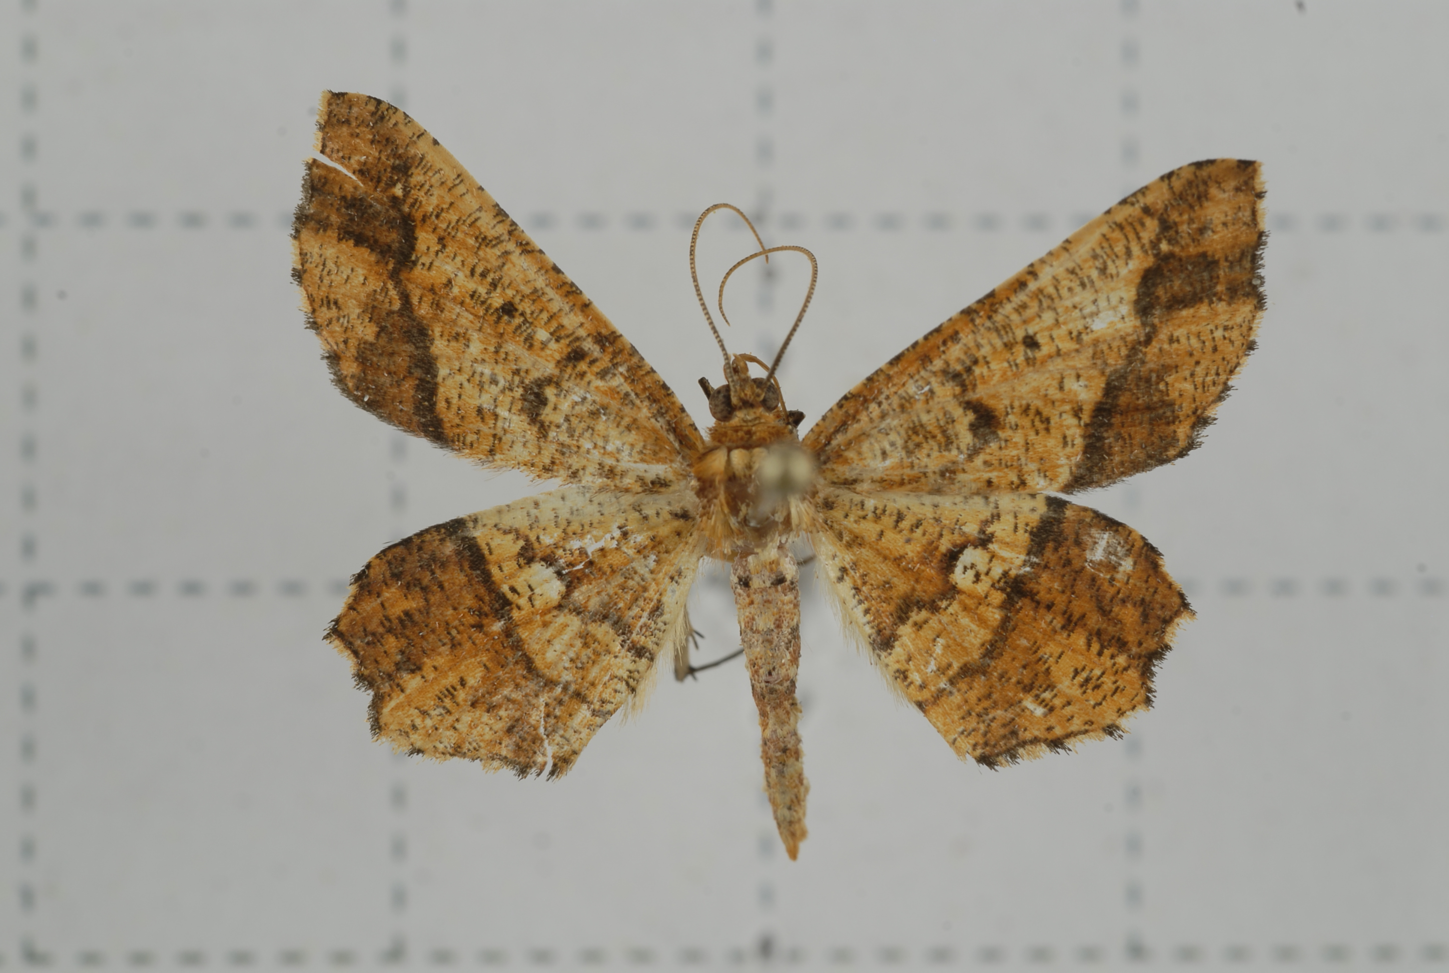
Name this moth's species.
Entomopteryx combusta combusta
